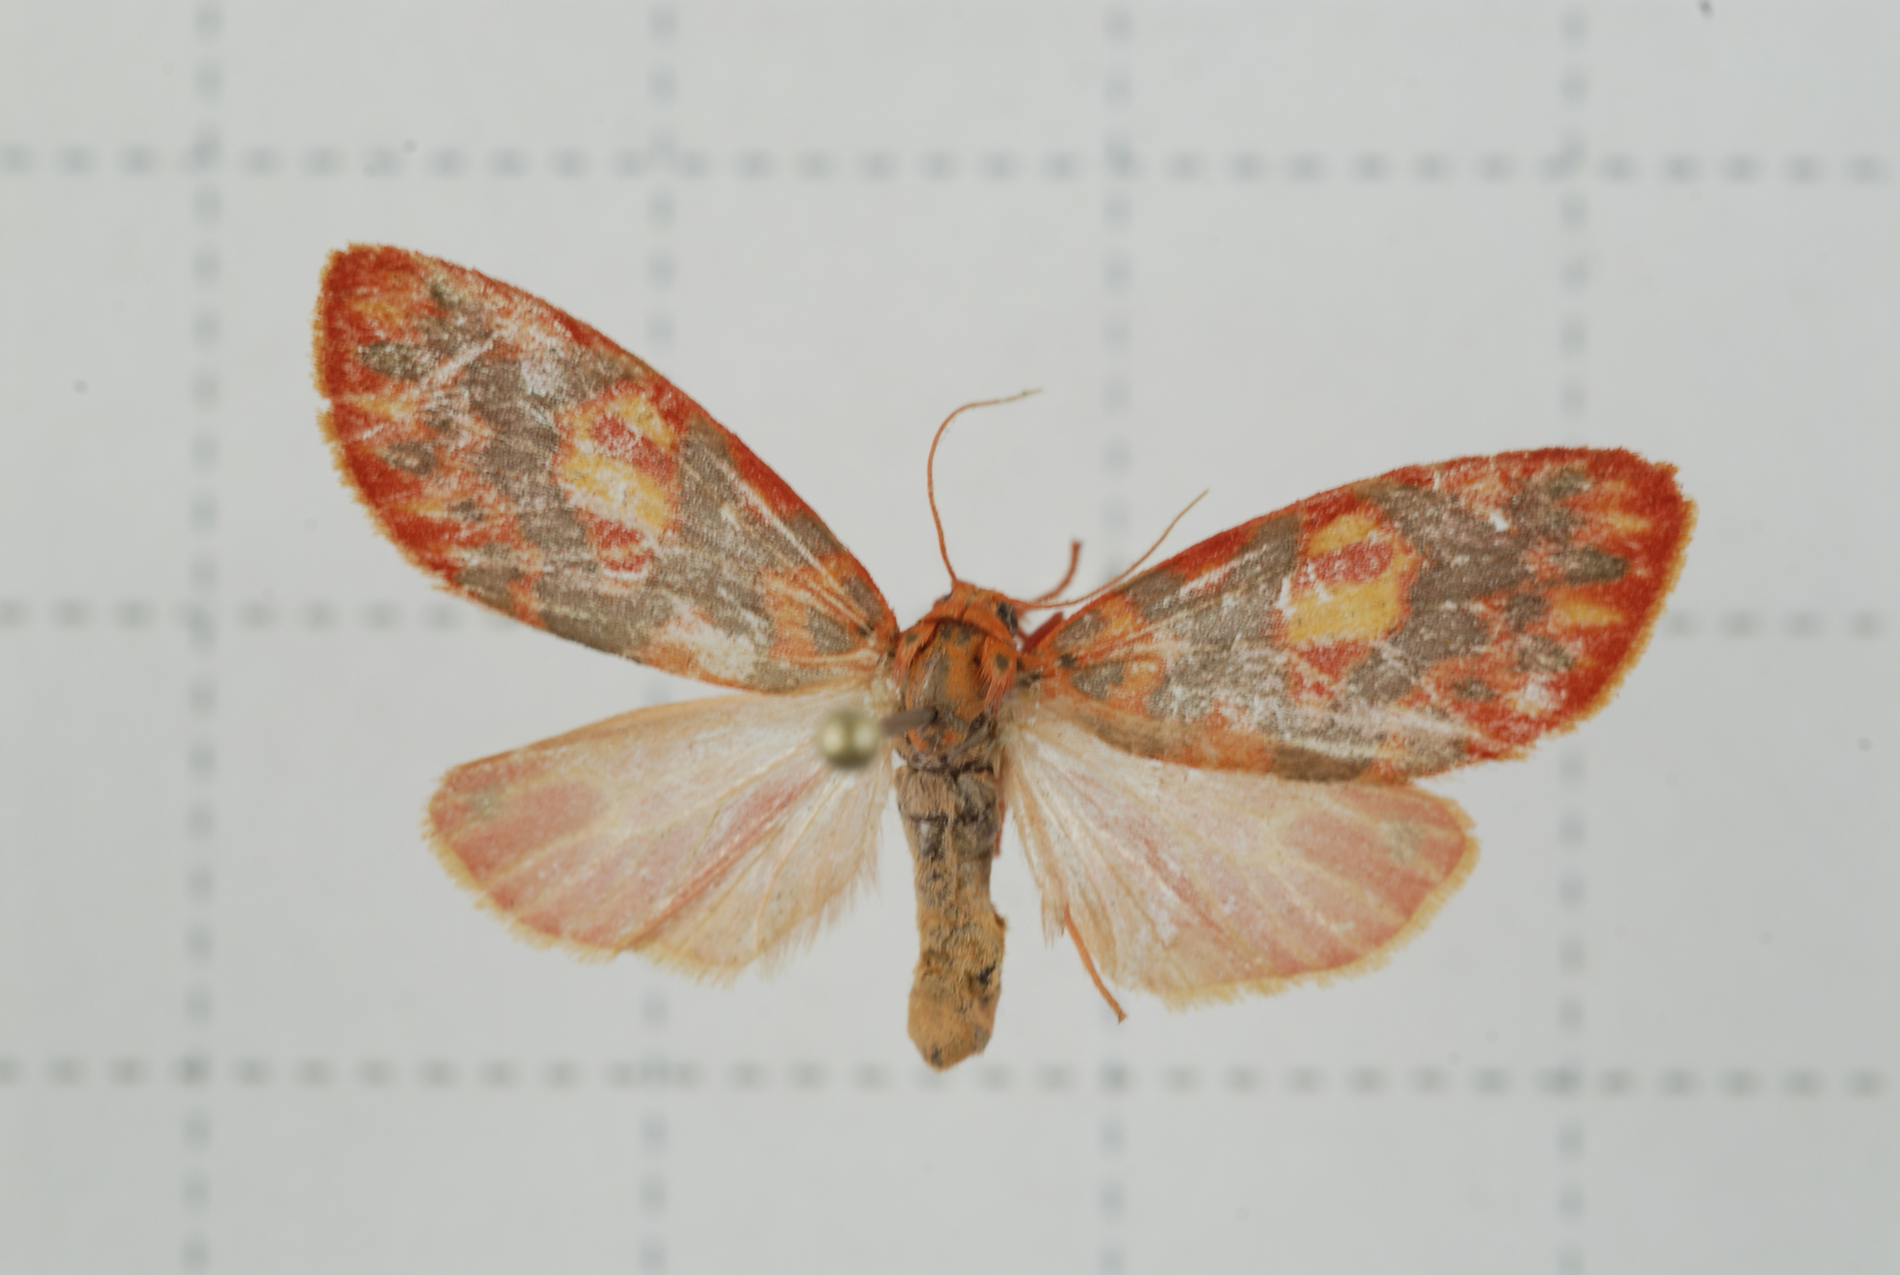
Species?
Floridasura tricolor
